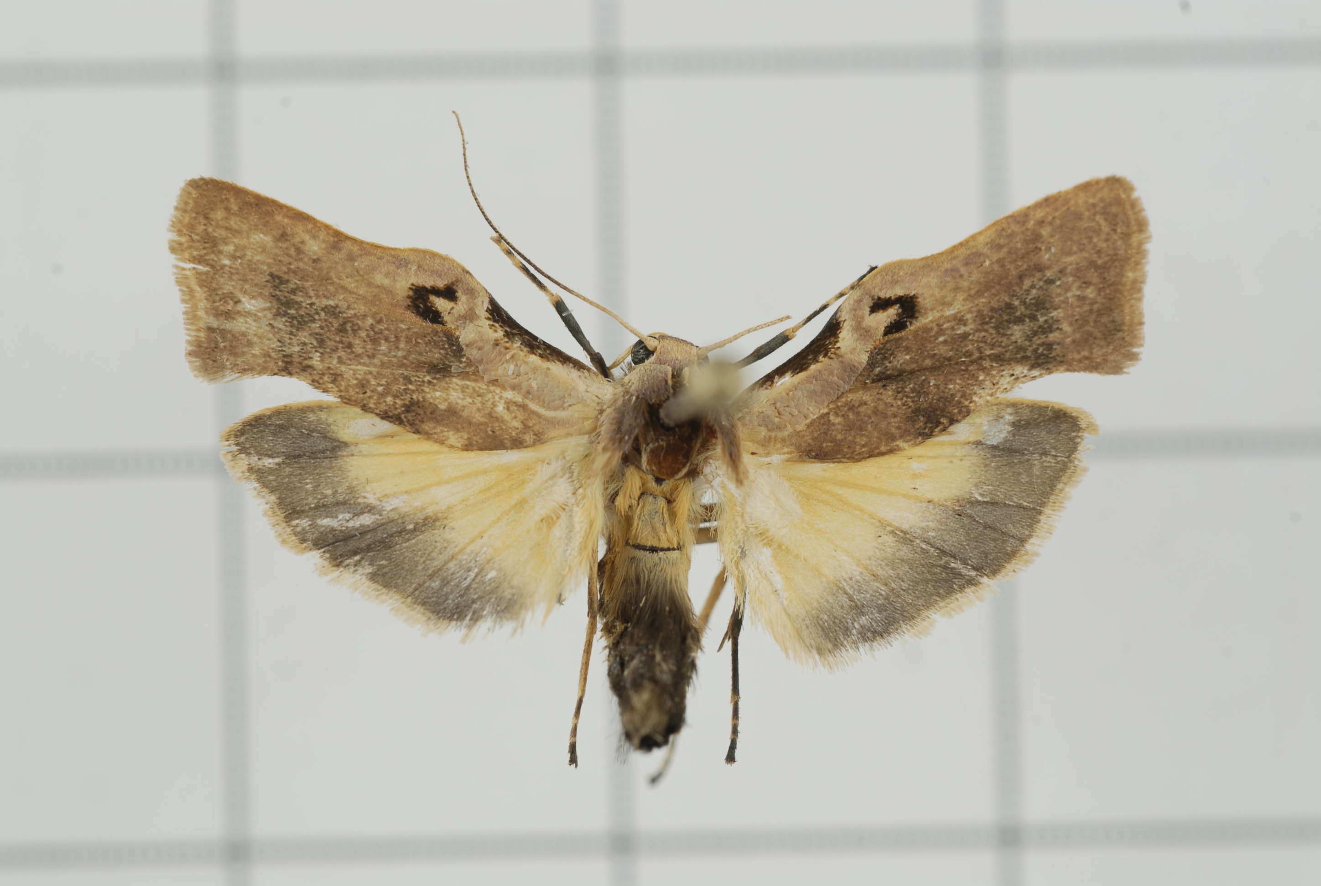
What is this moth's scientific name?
Teulisna tumida
